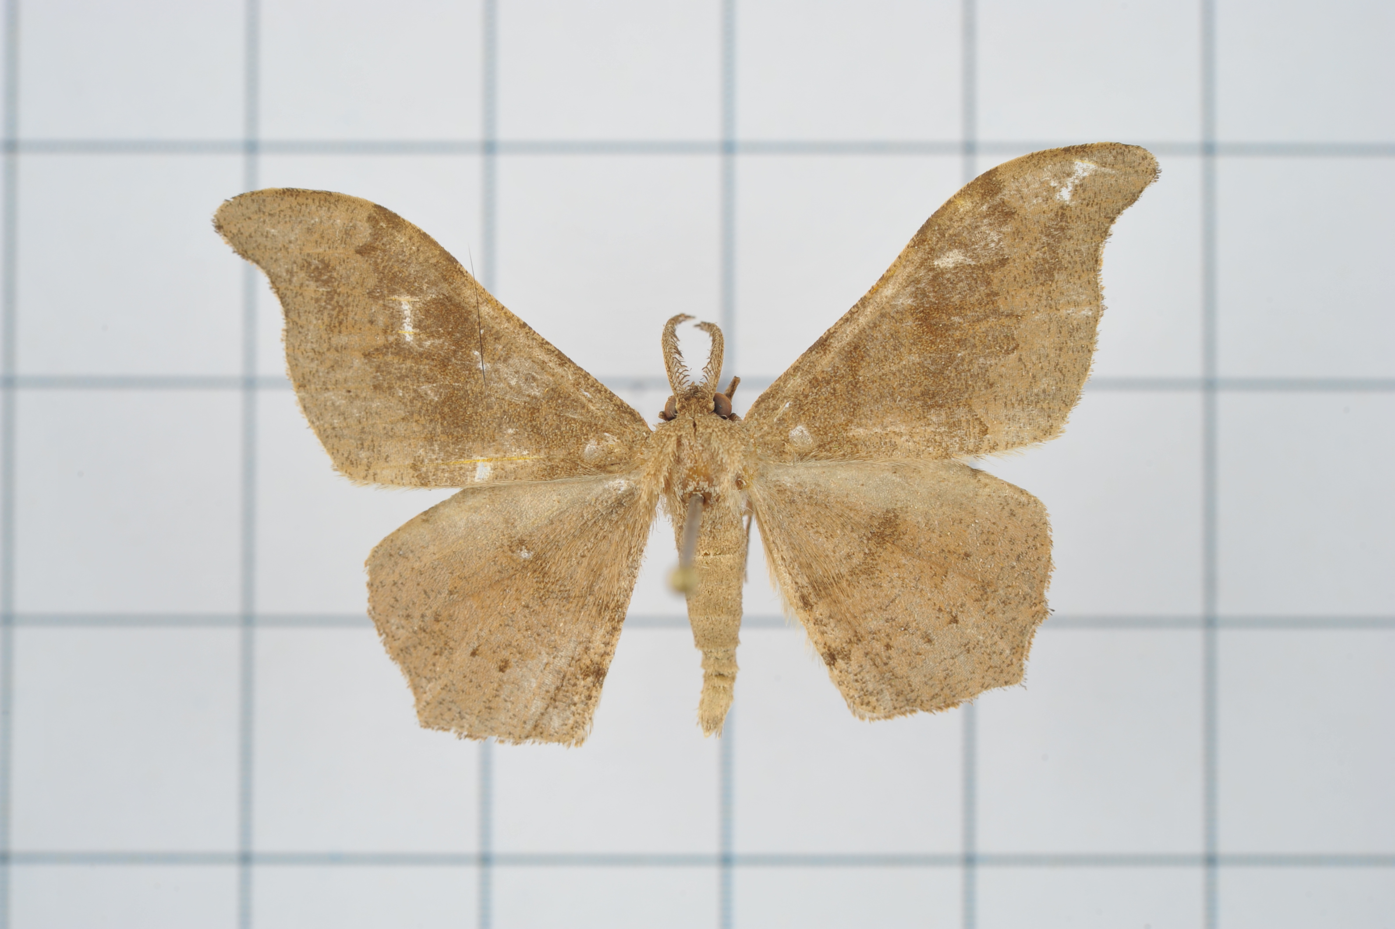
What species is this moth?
Hyposidra talaca talaca
